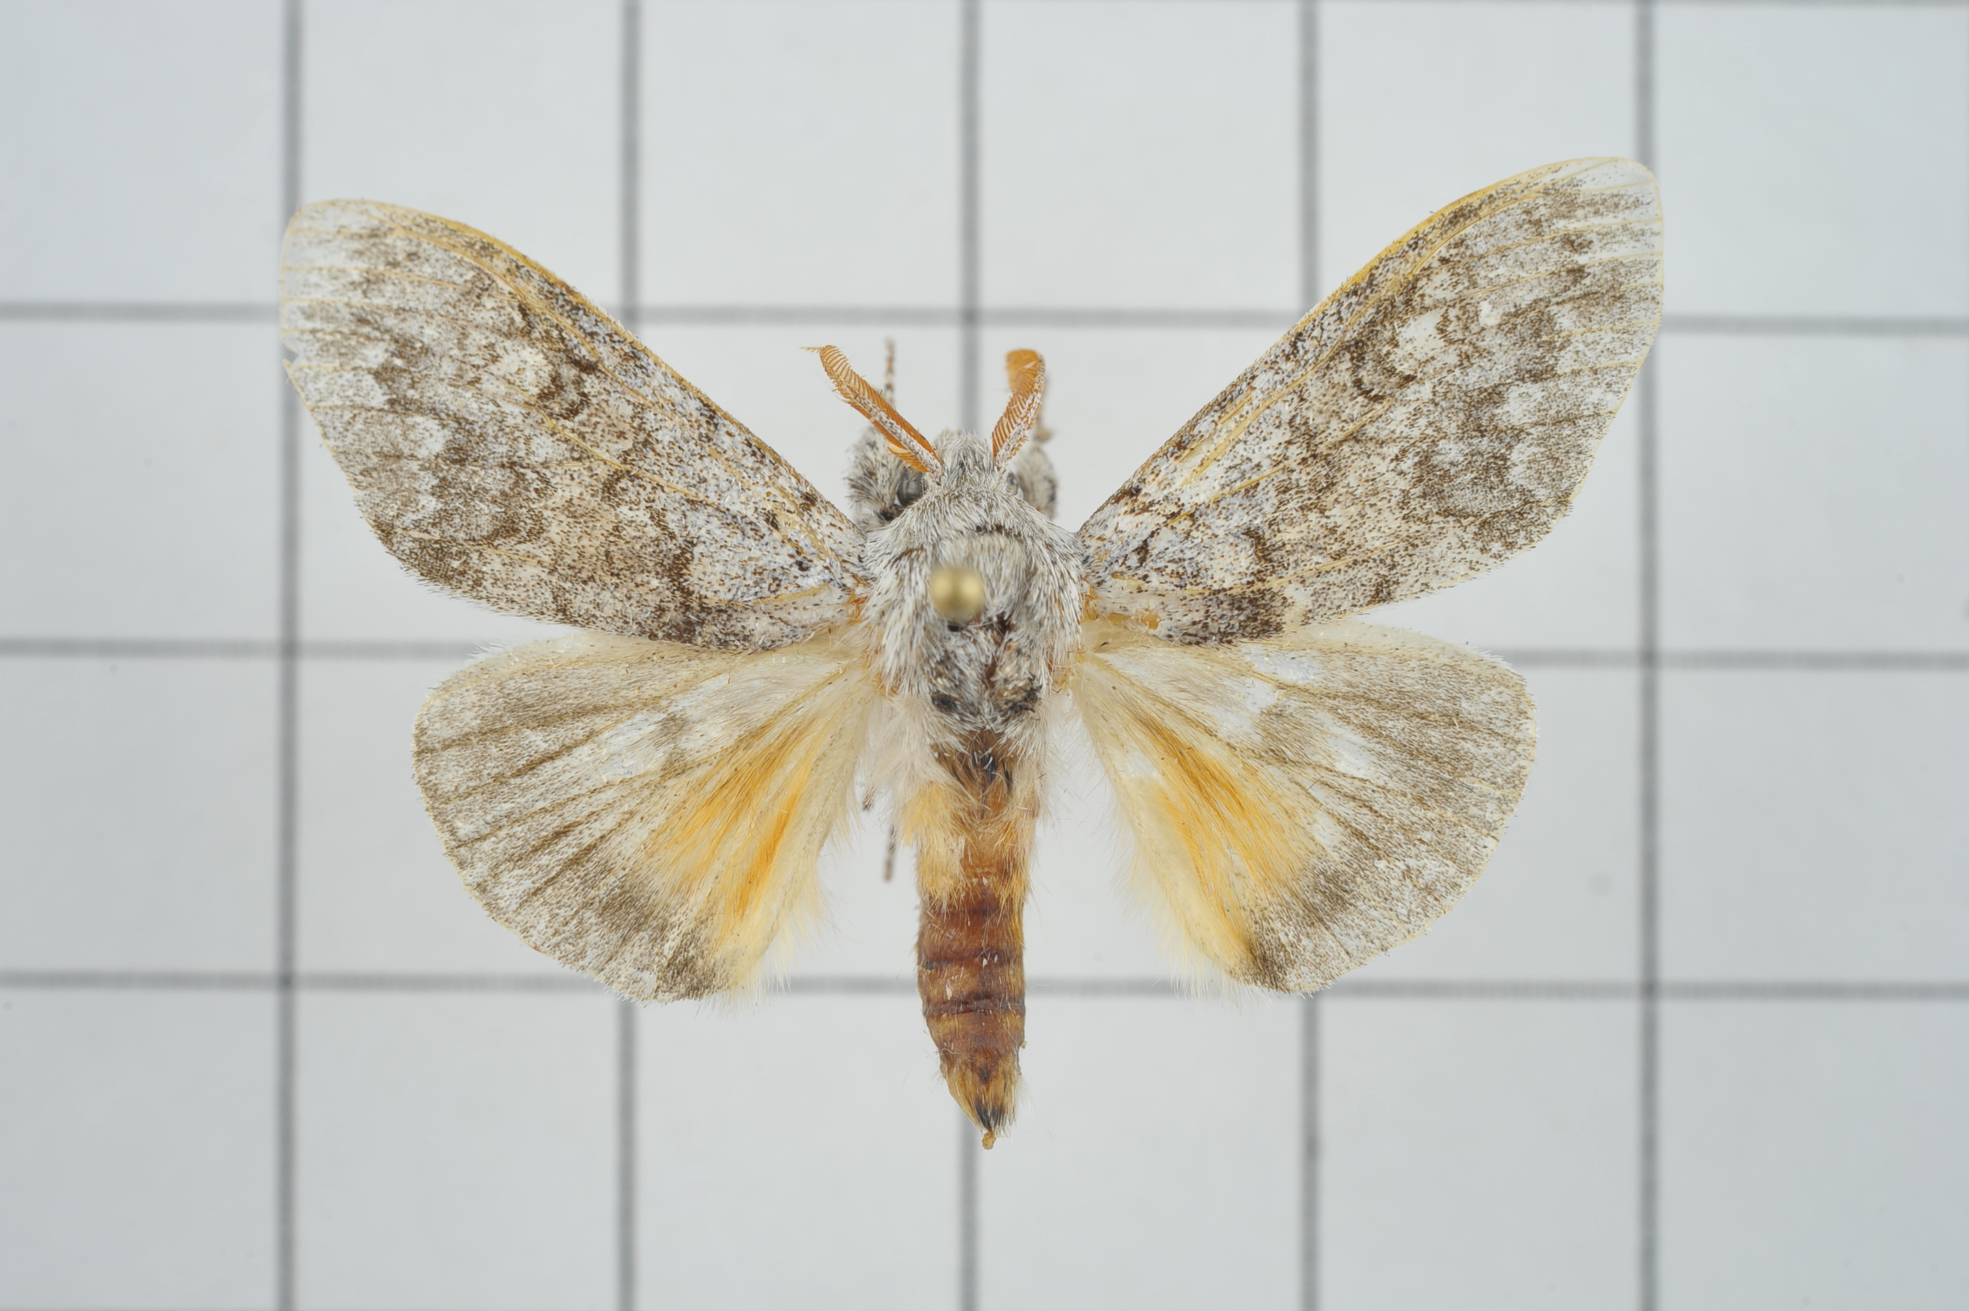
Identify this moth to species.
Calliteara horishanella
